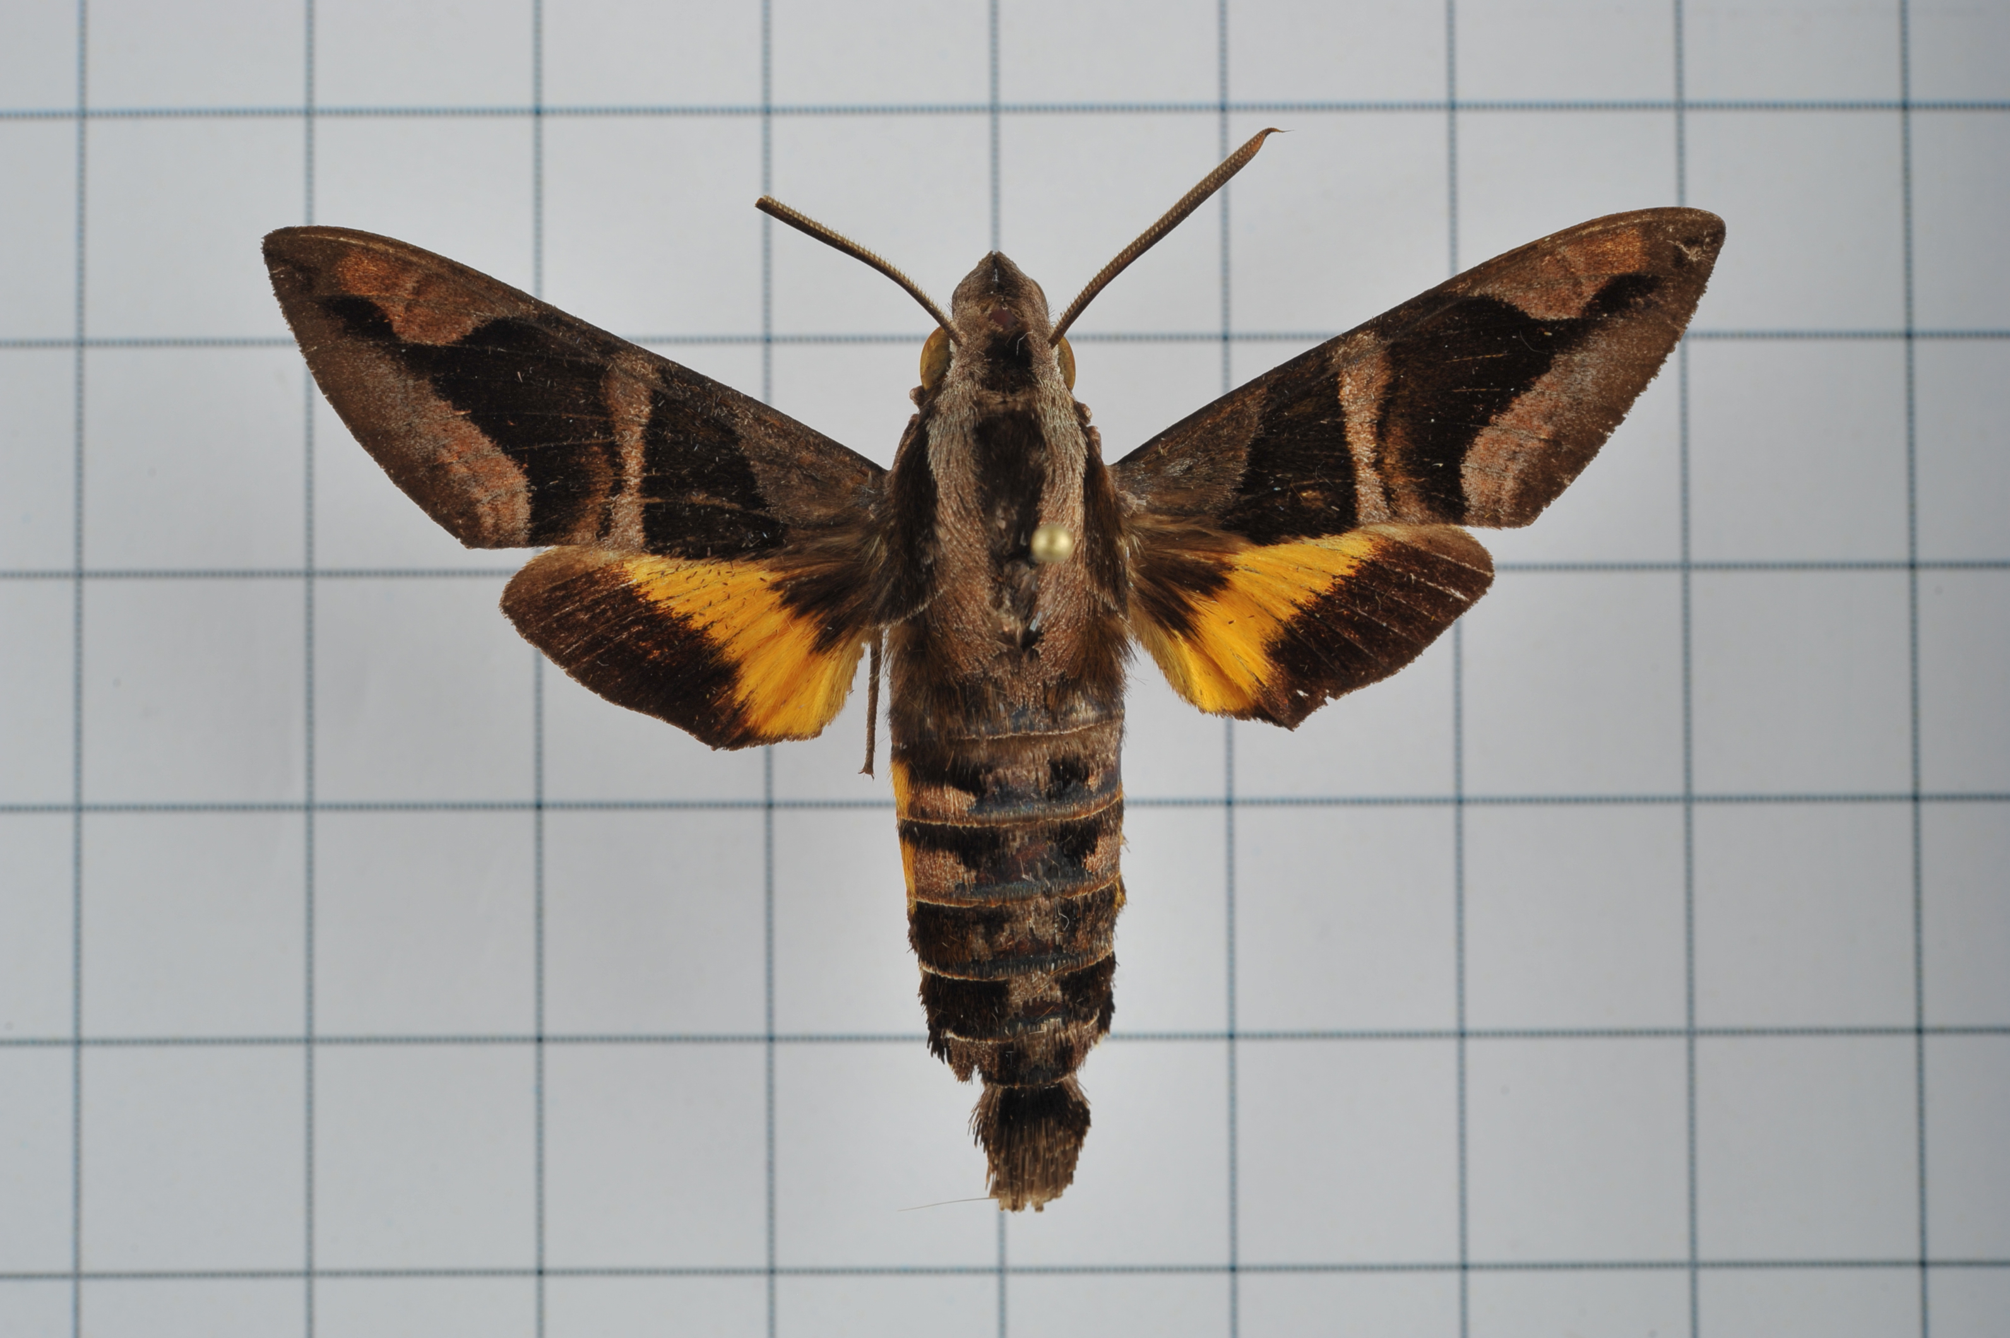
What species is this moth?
Macroglossum mitchellii imperator
